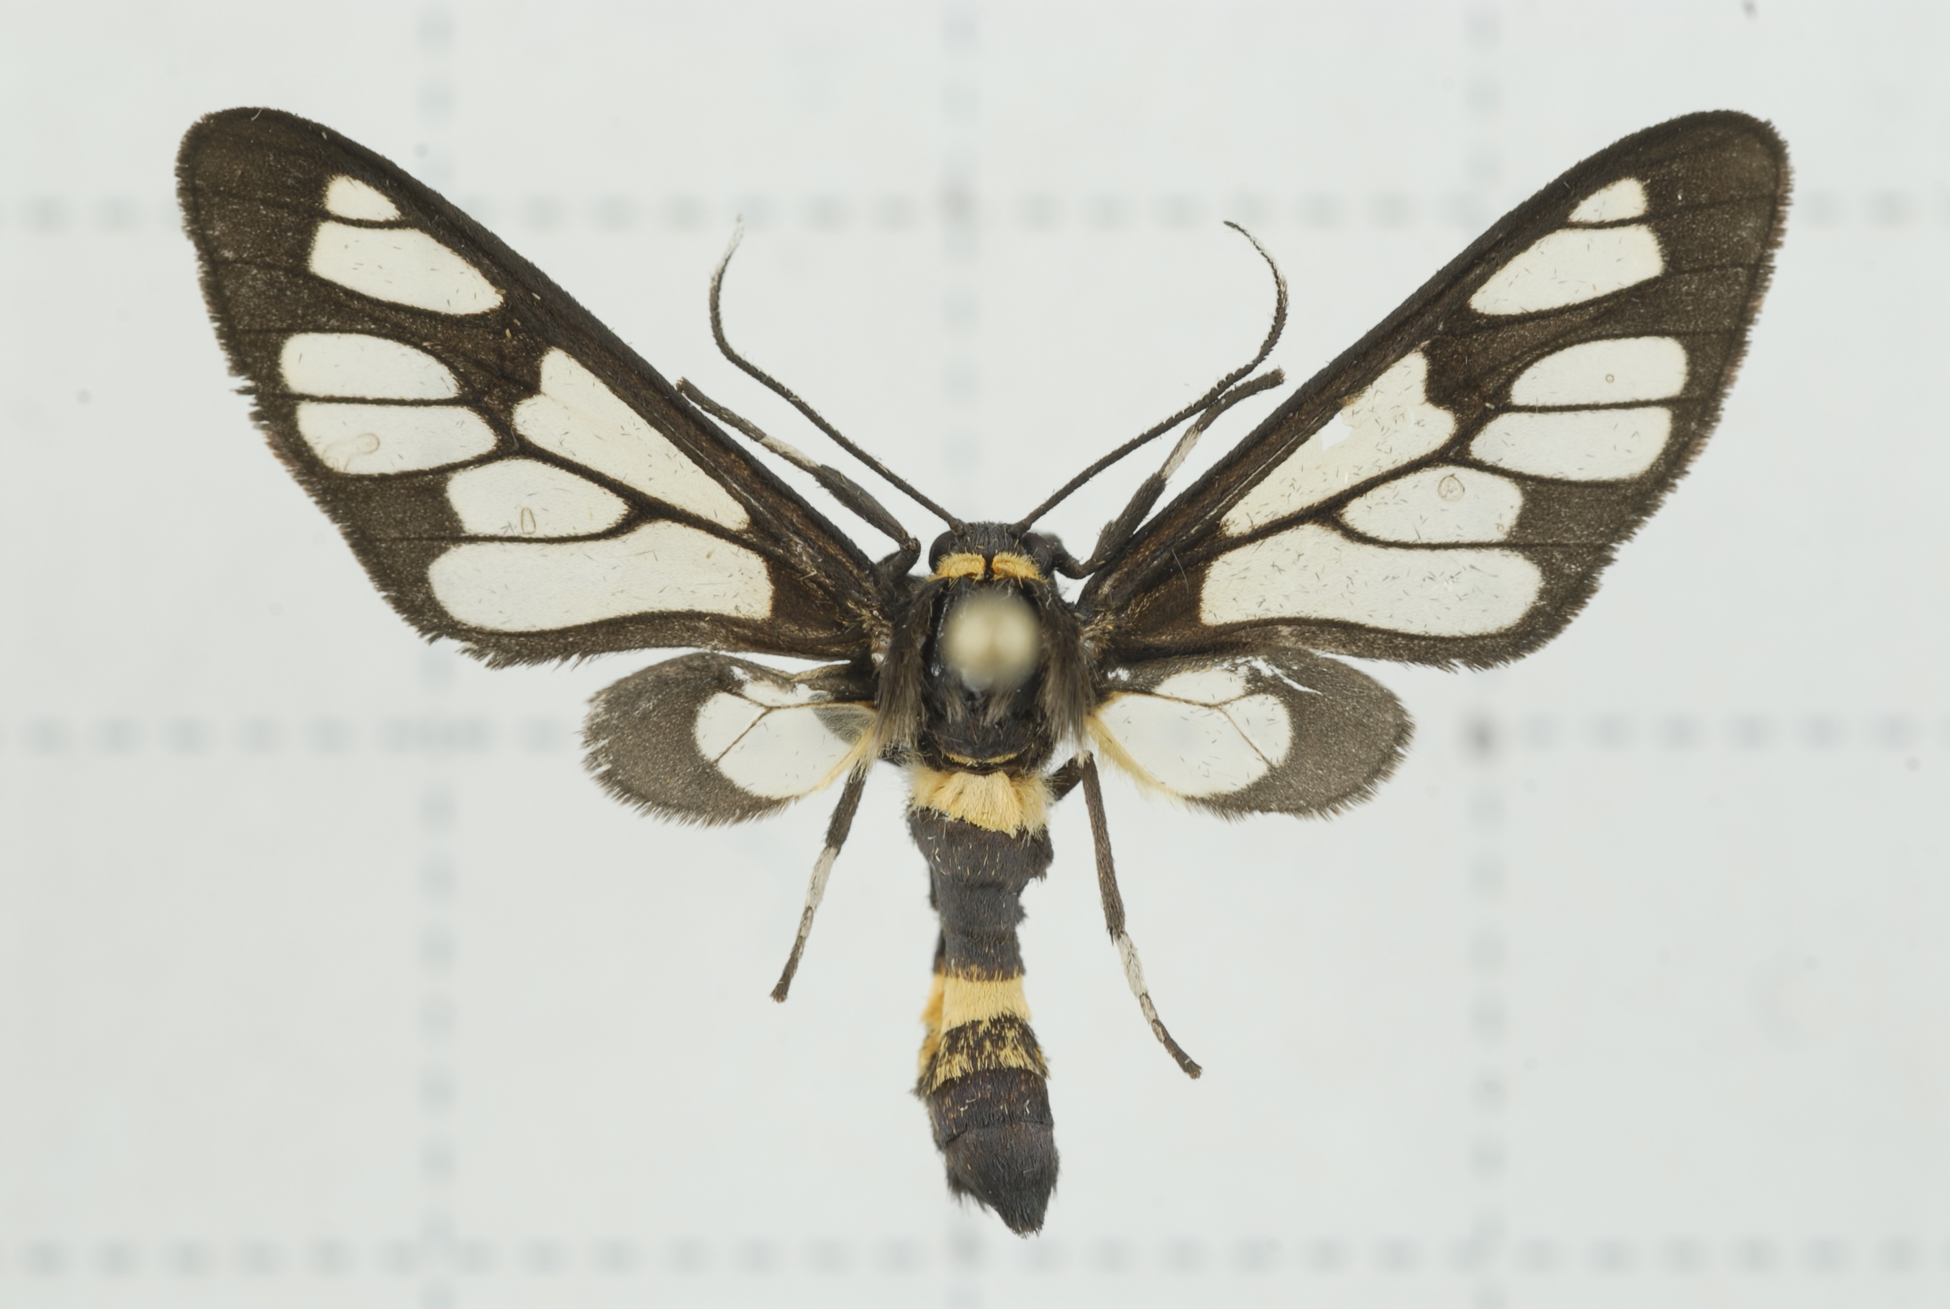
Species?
Syntomoides imaon
